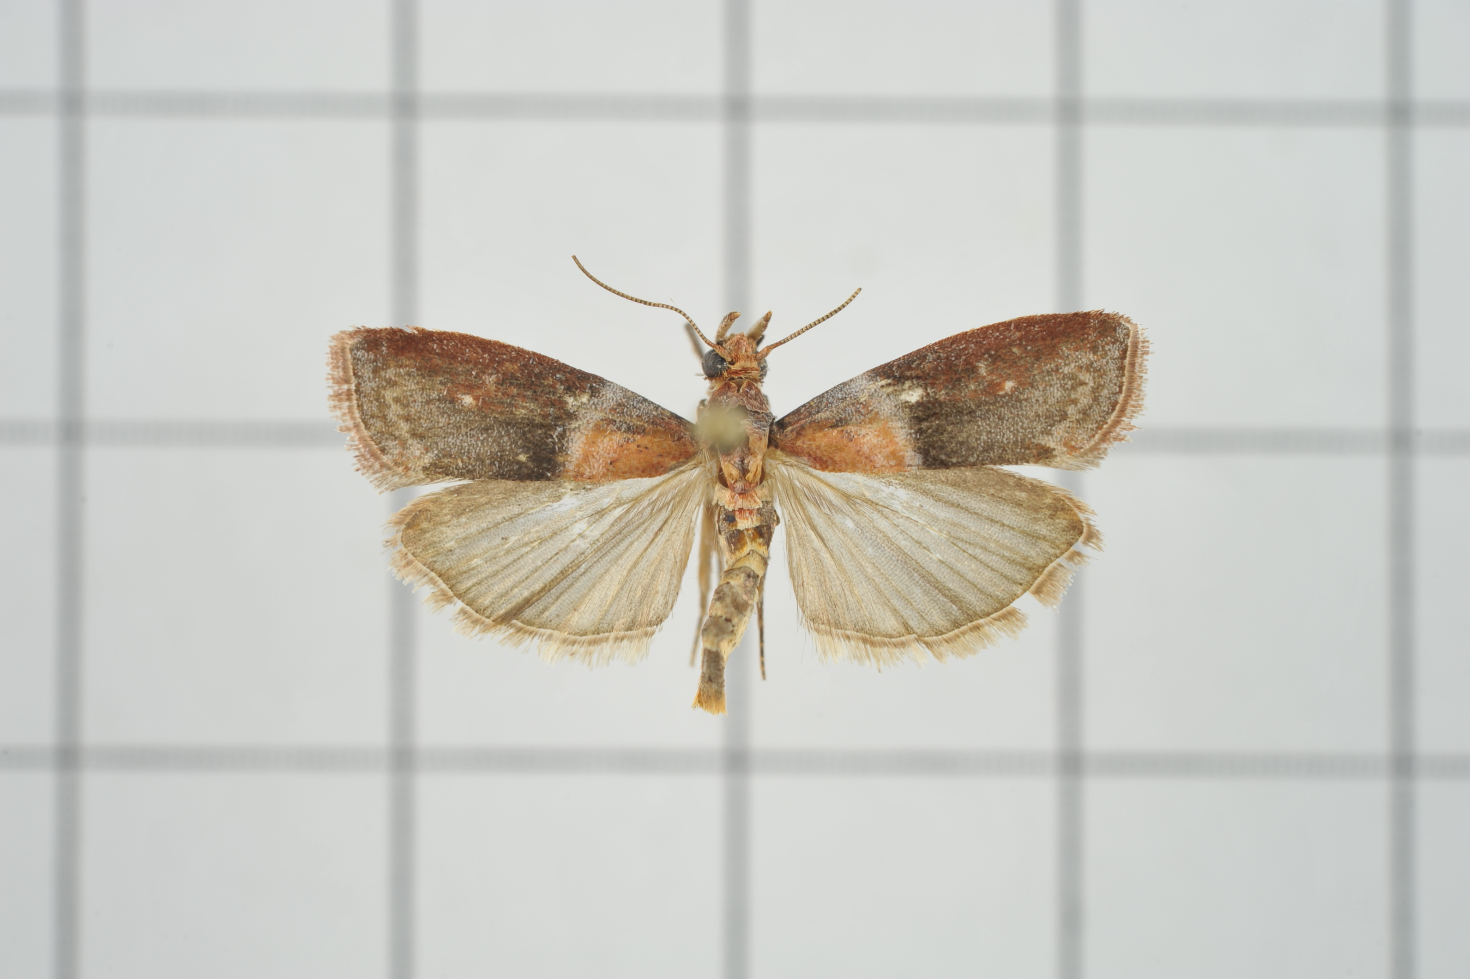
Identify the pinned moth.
Calguia defiguralis
